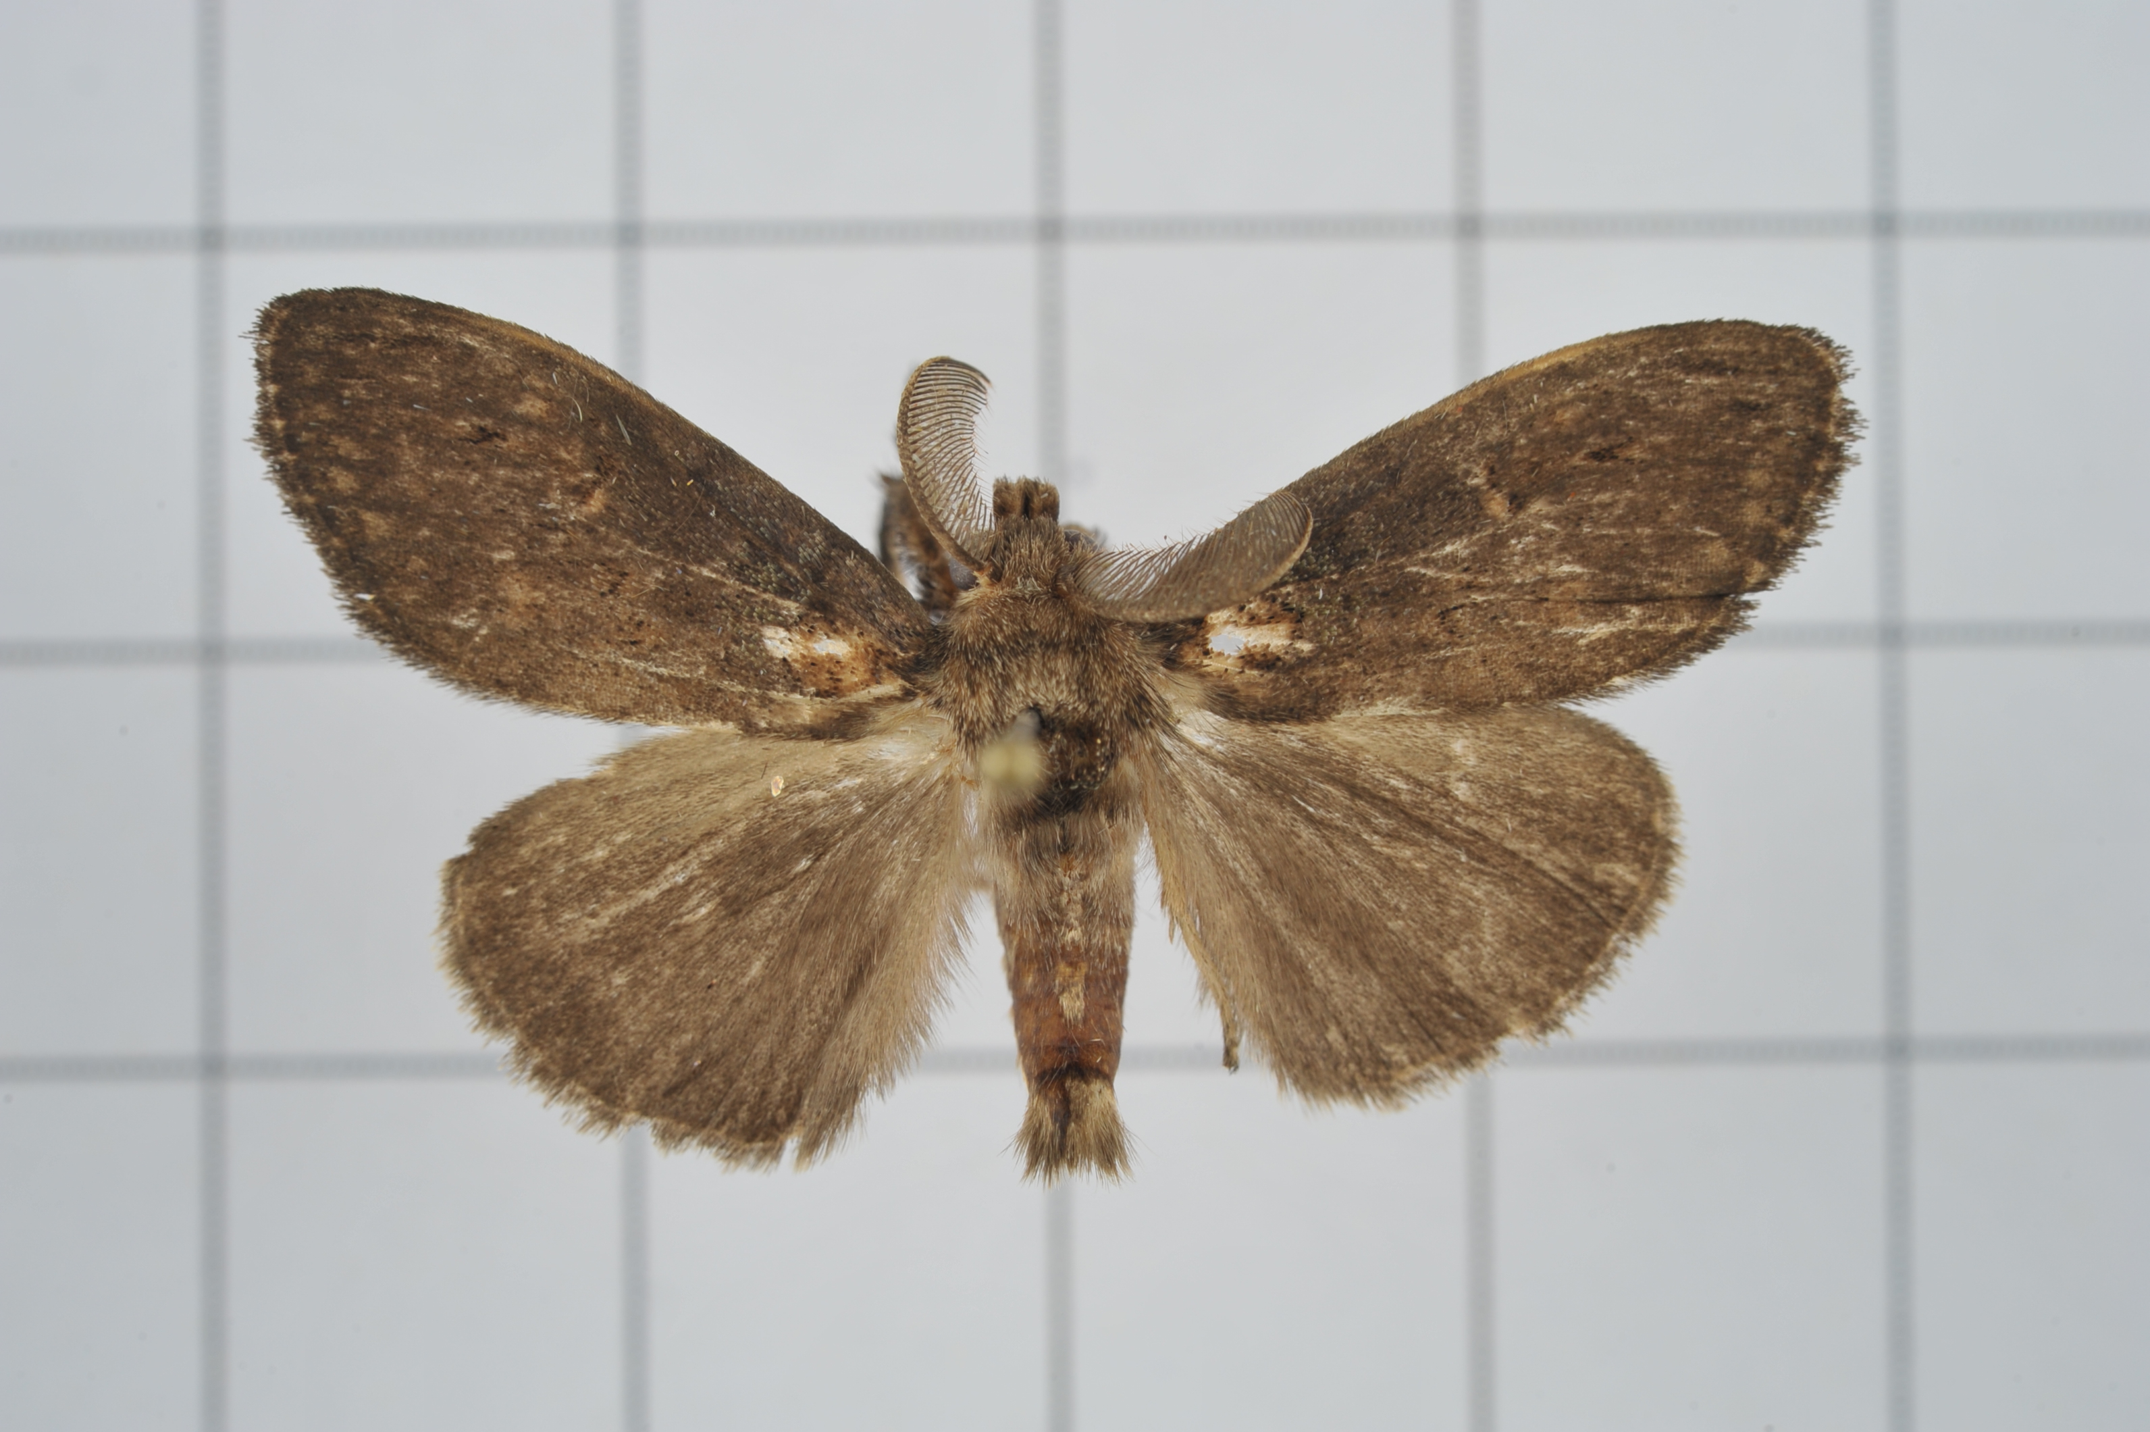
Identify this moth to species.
Olene dudgeoni
